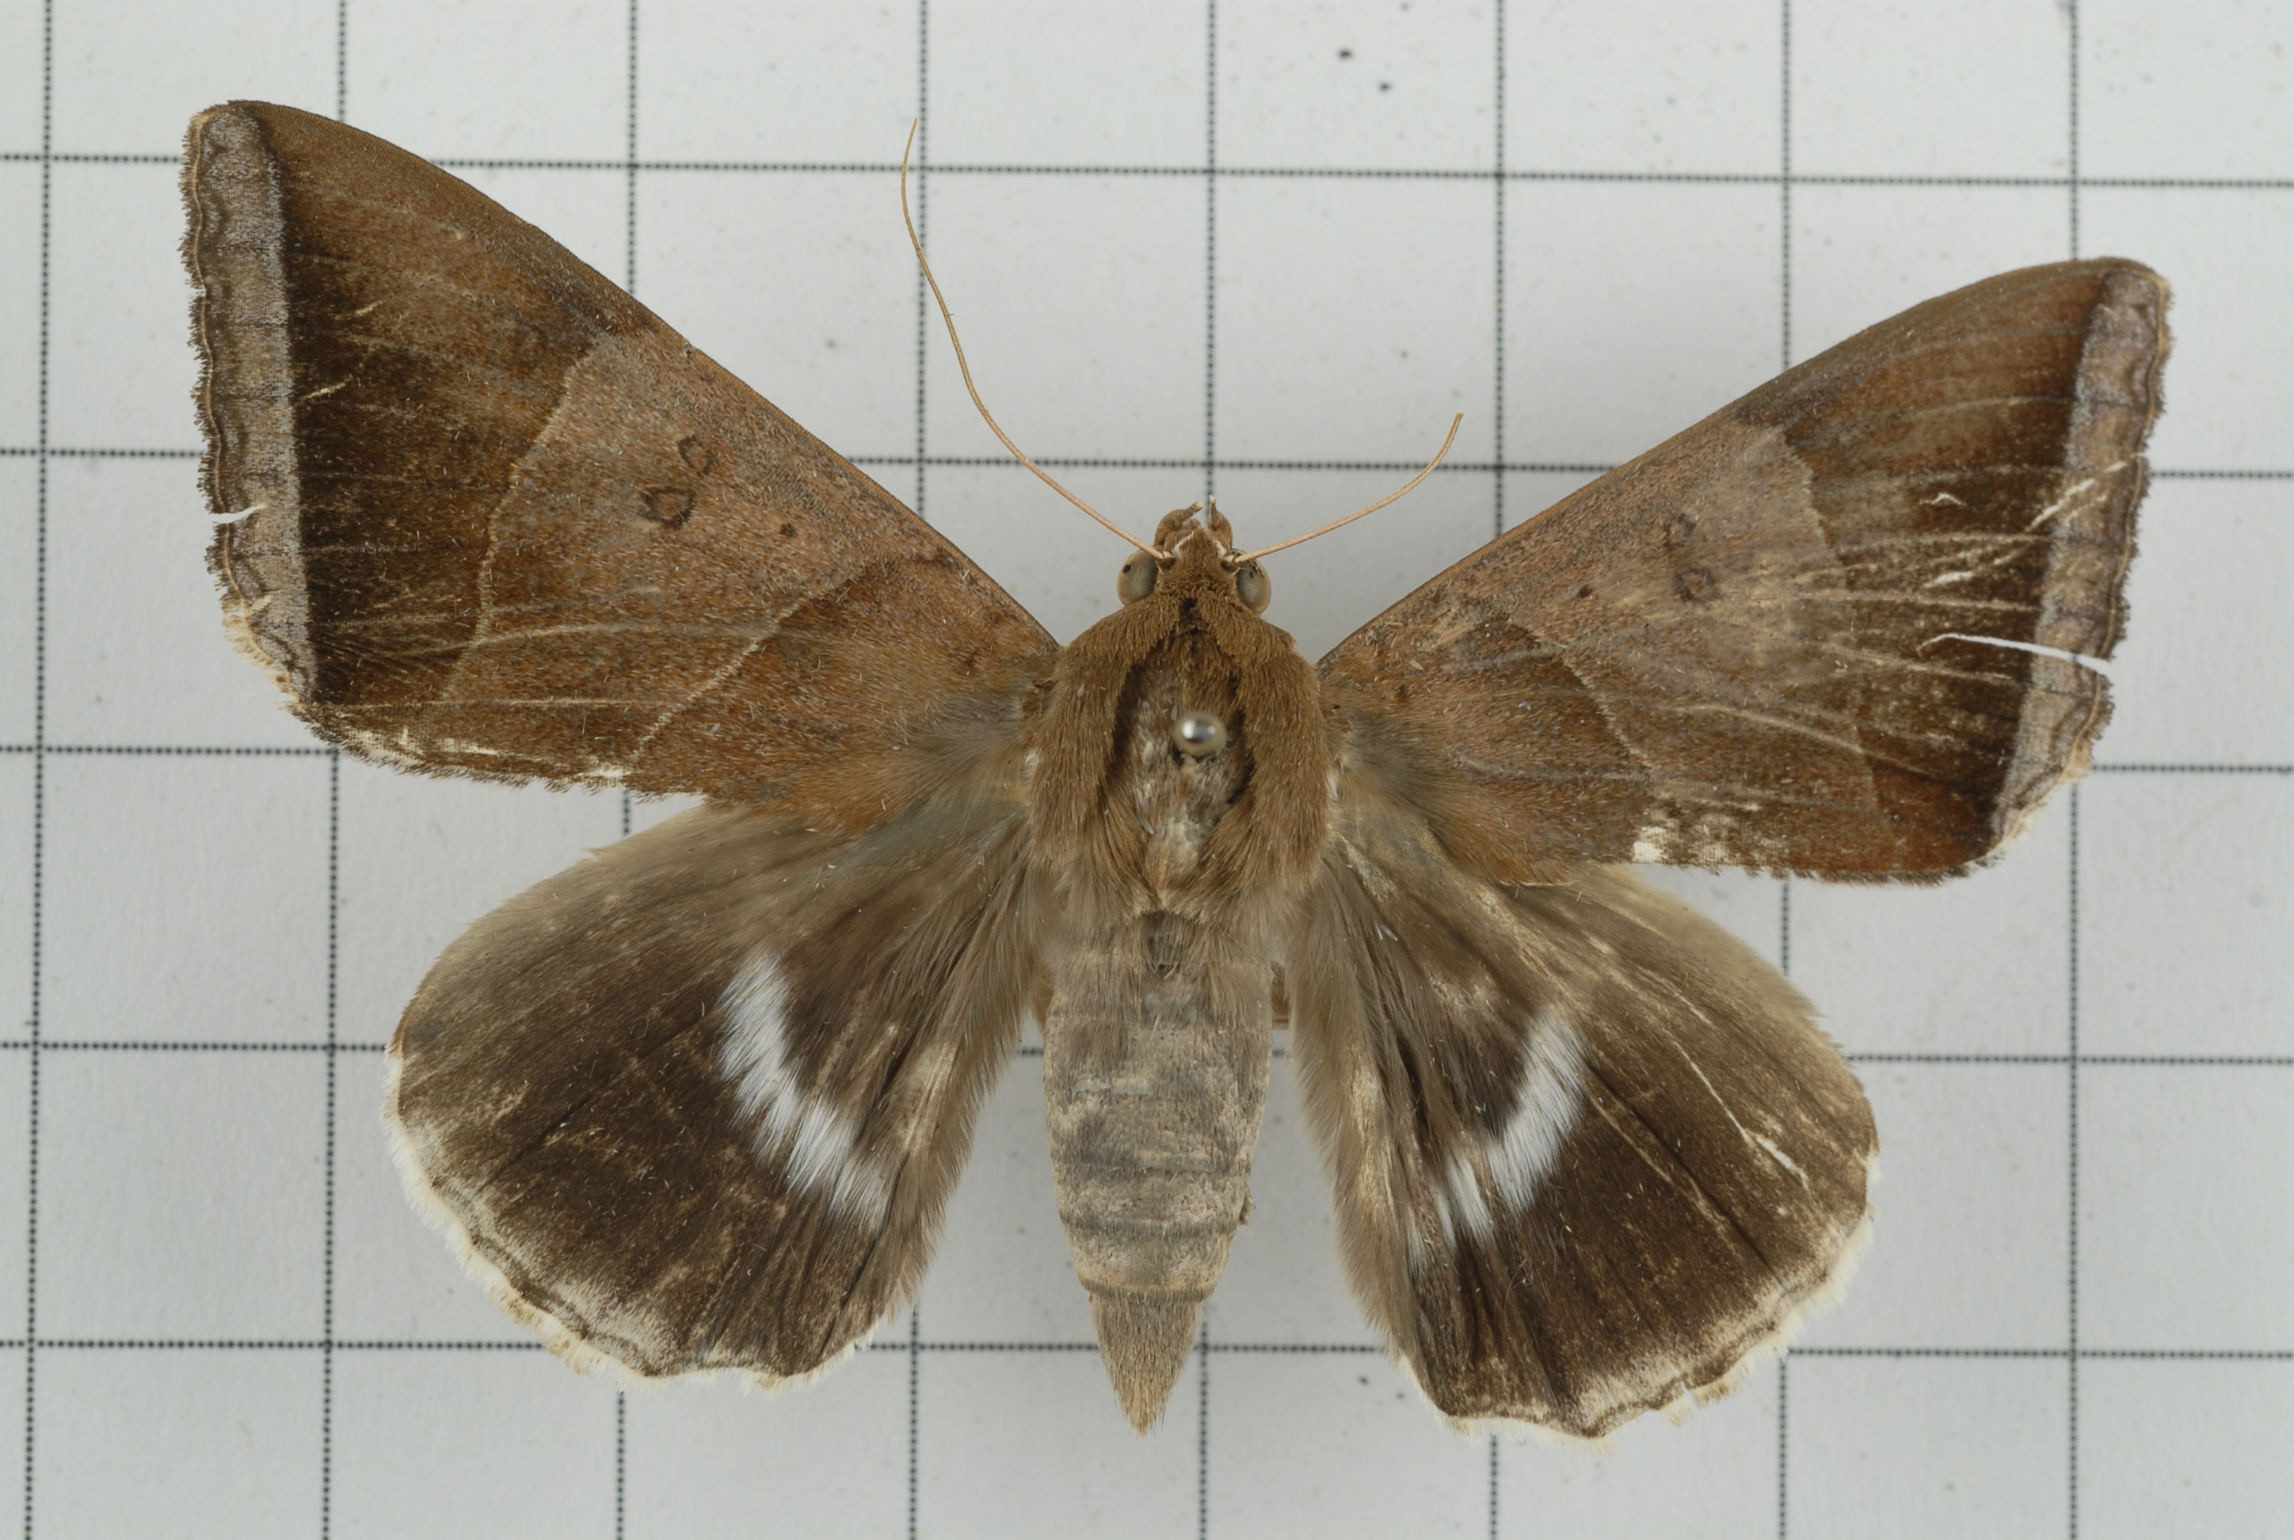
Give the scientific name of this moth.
Artena dotata
